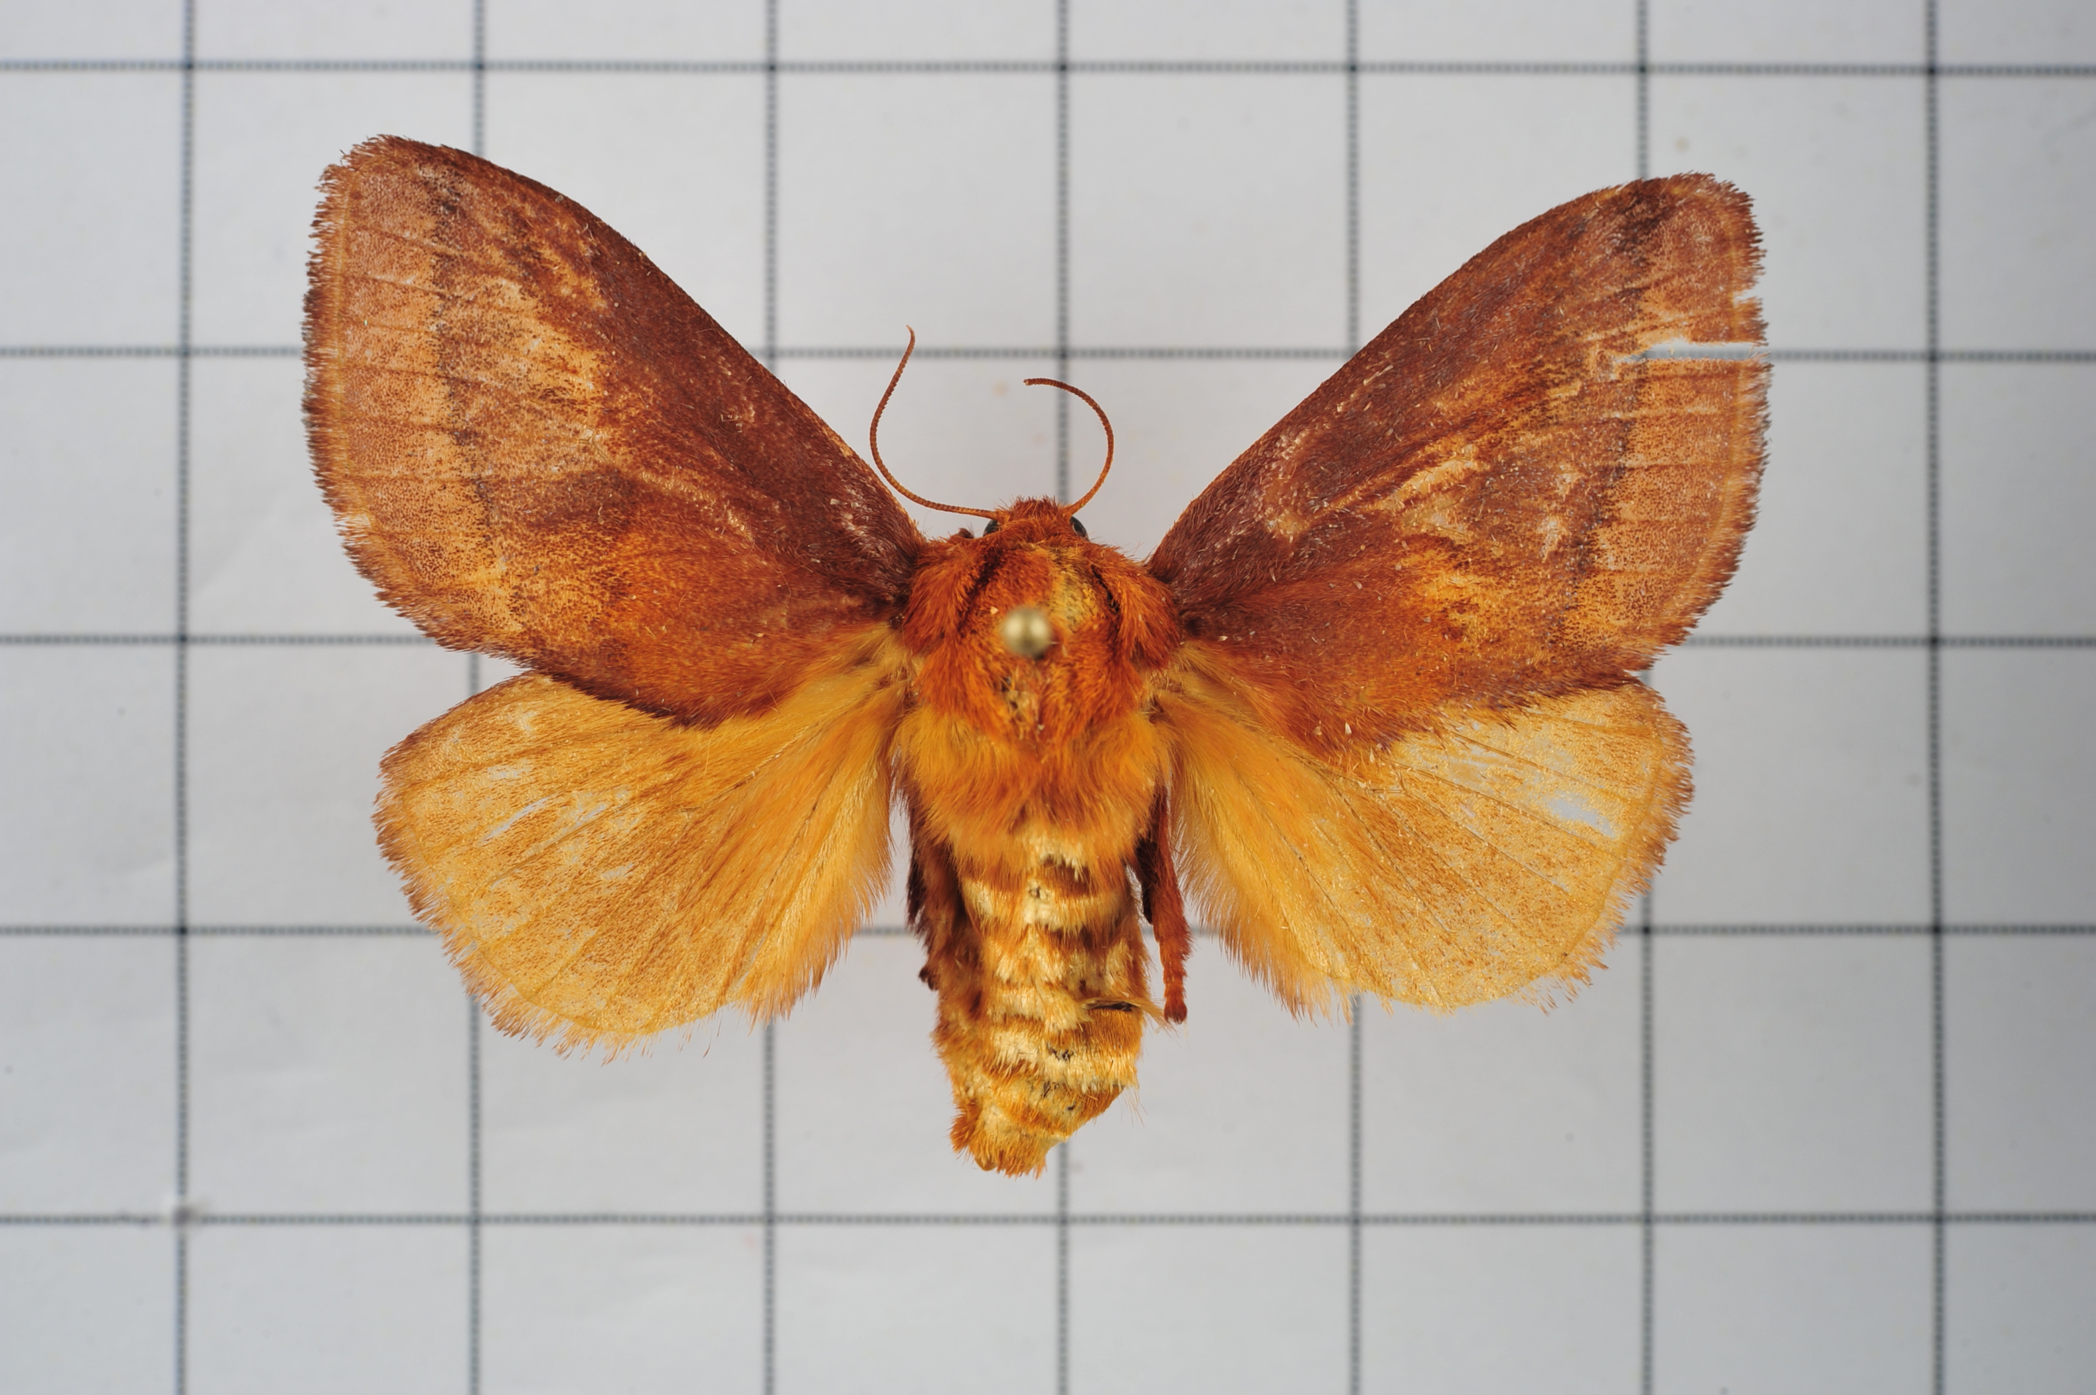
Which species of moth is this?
Narosoideus vulpina
